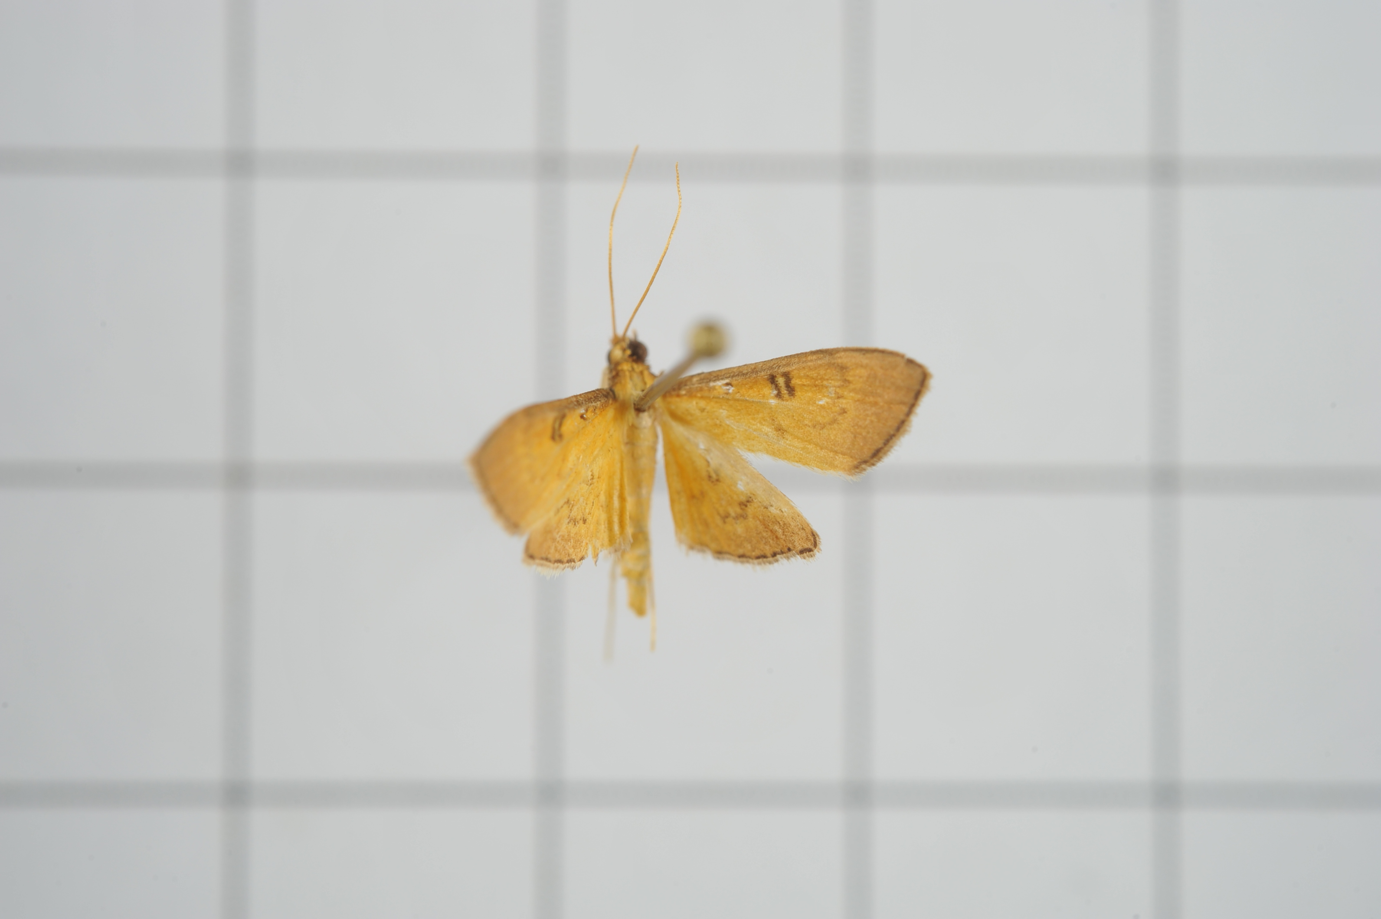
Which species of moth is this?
Tatobotys janapalis
